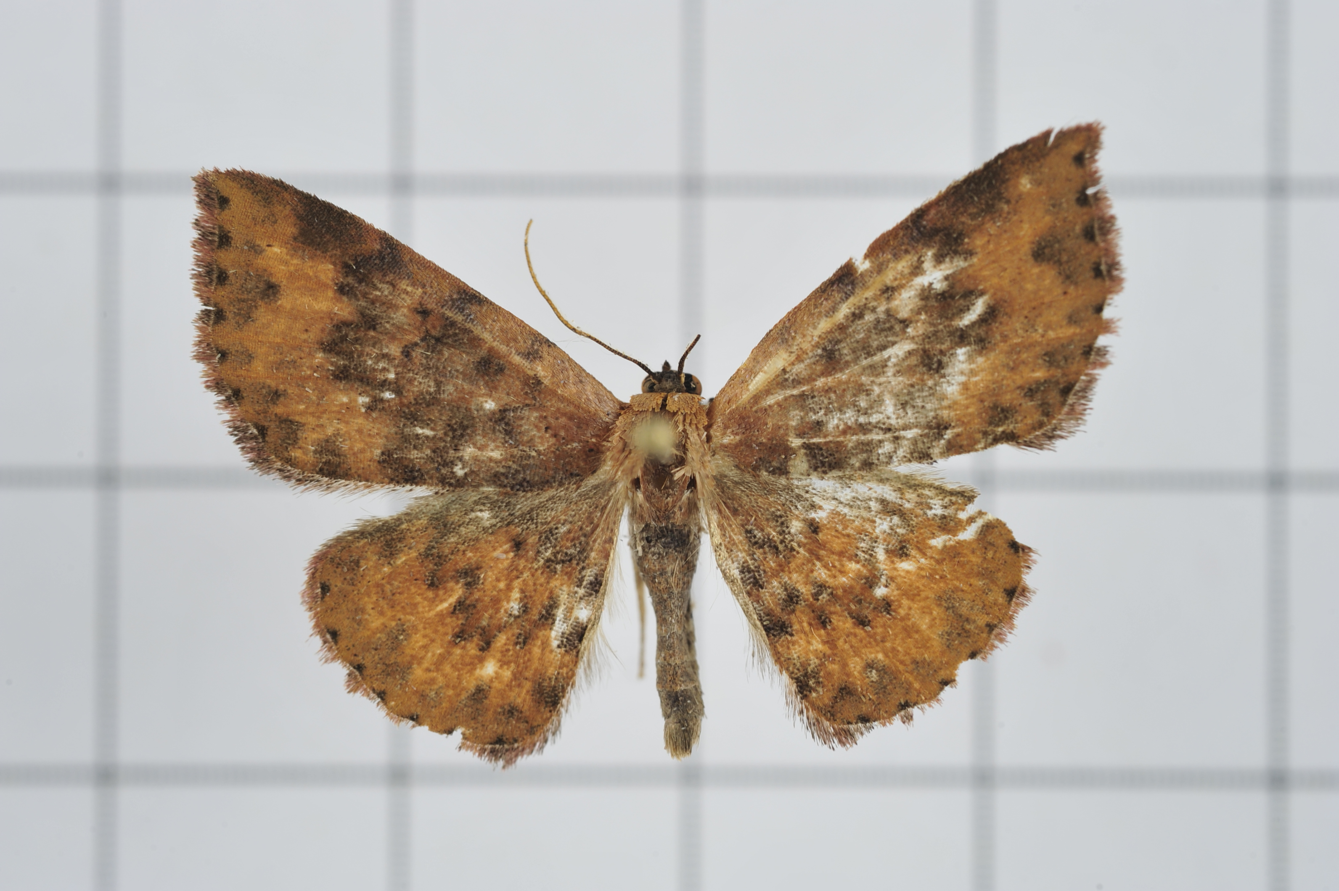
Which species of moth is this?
Oruza brunnea
